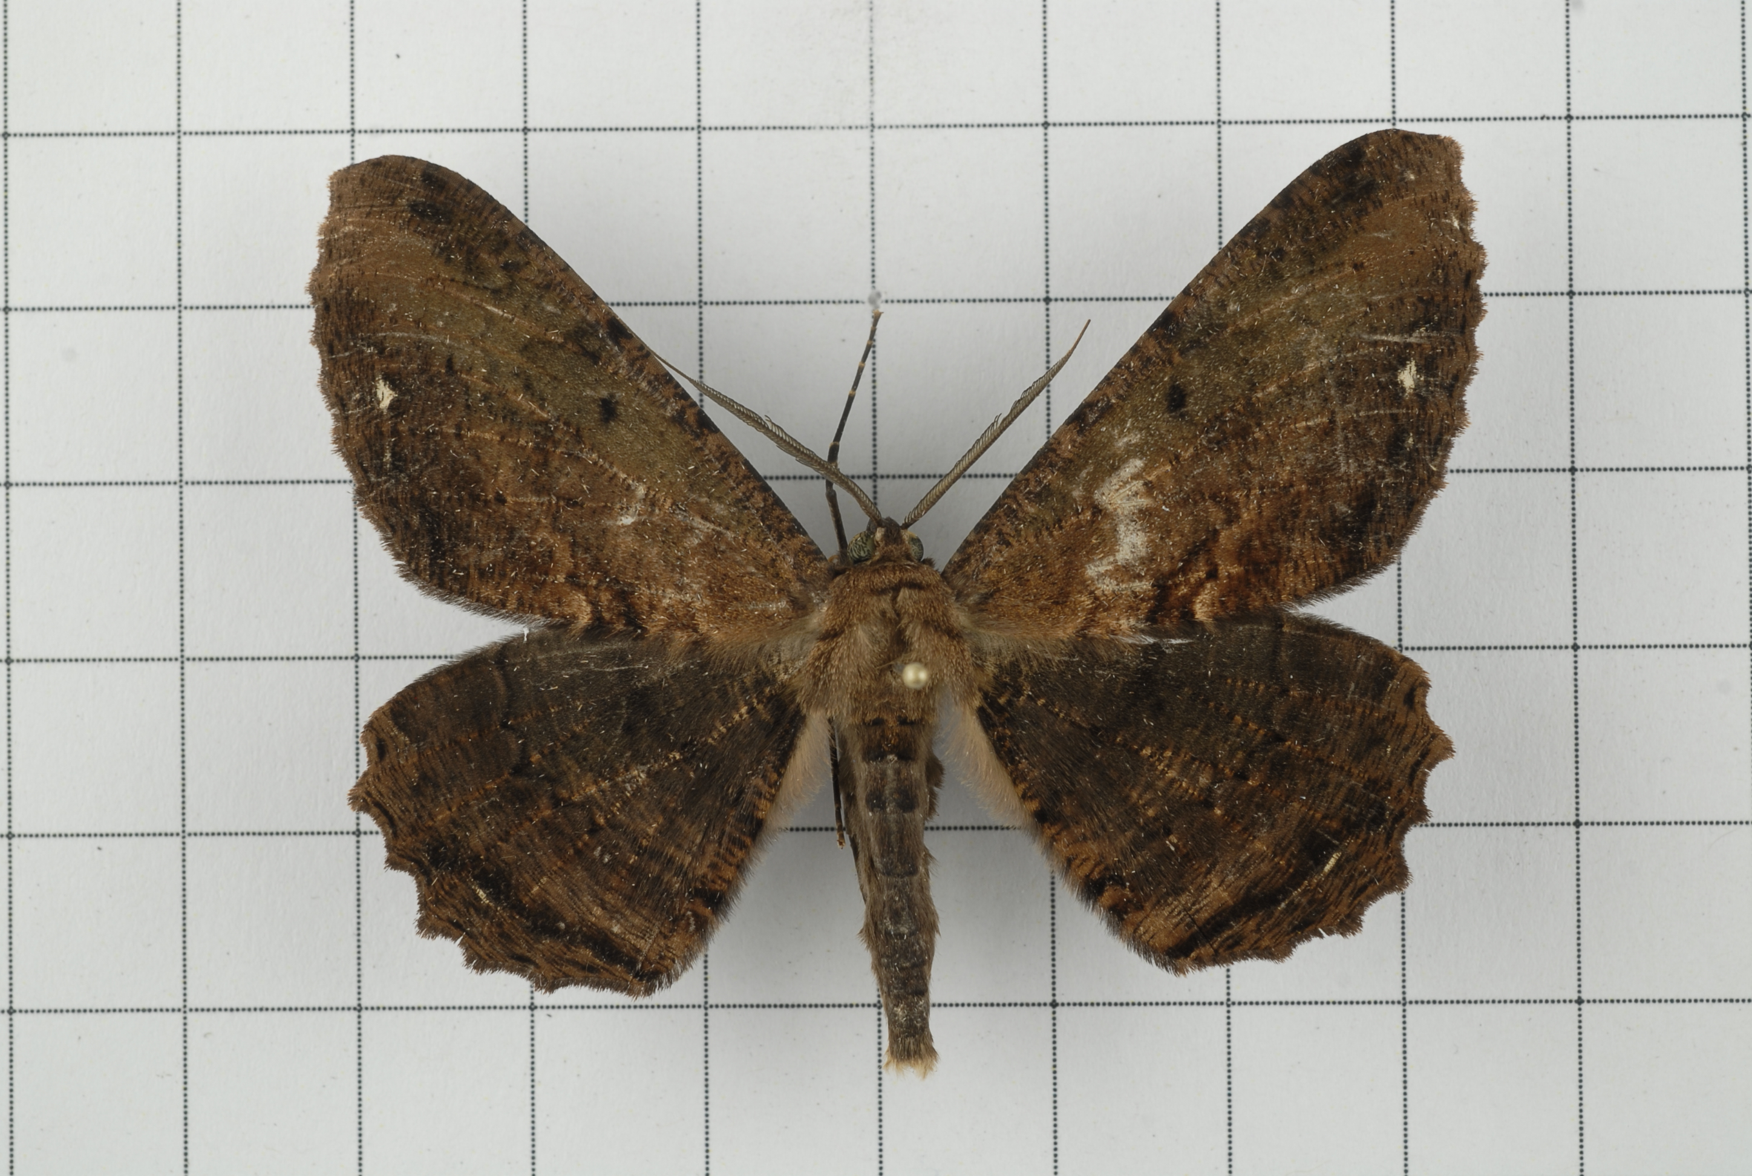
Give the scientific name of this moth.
Chorodna creataria
